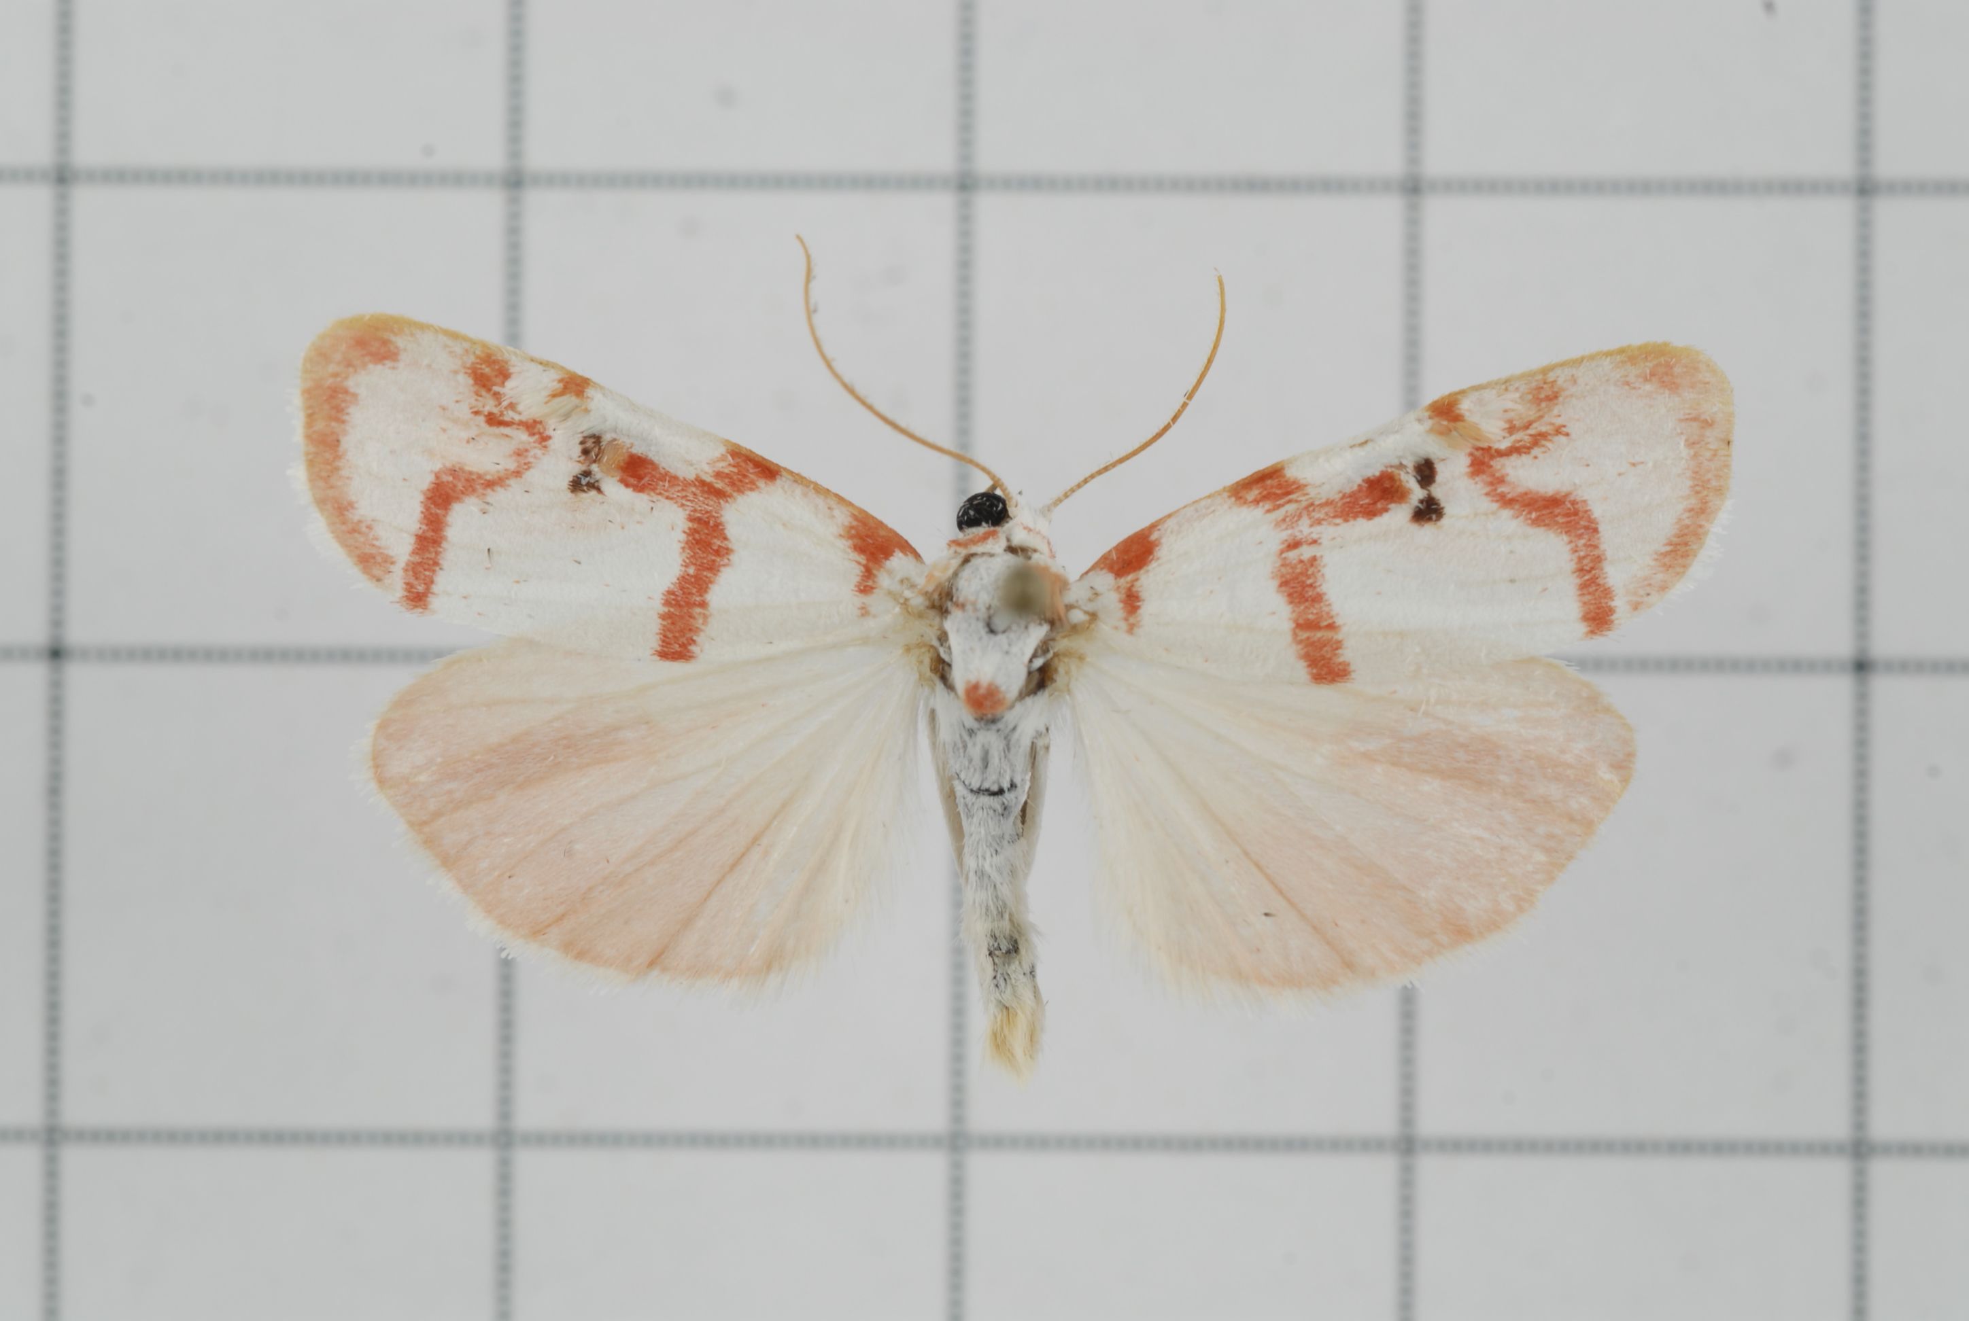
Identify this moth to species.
Cyana hamata hamata
